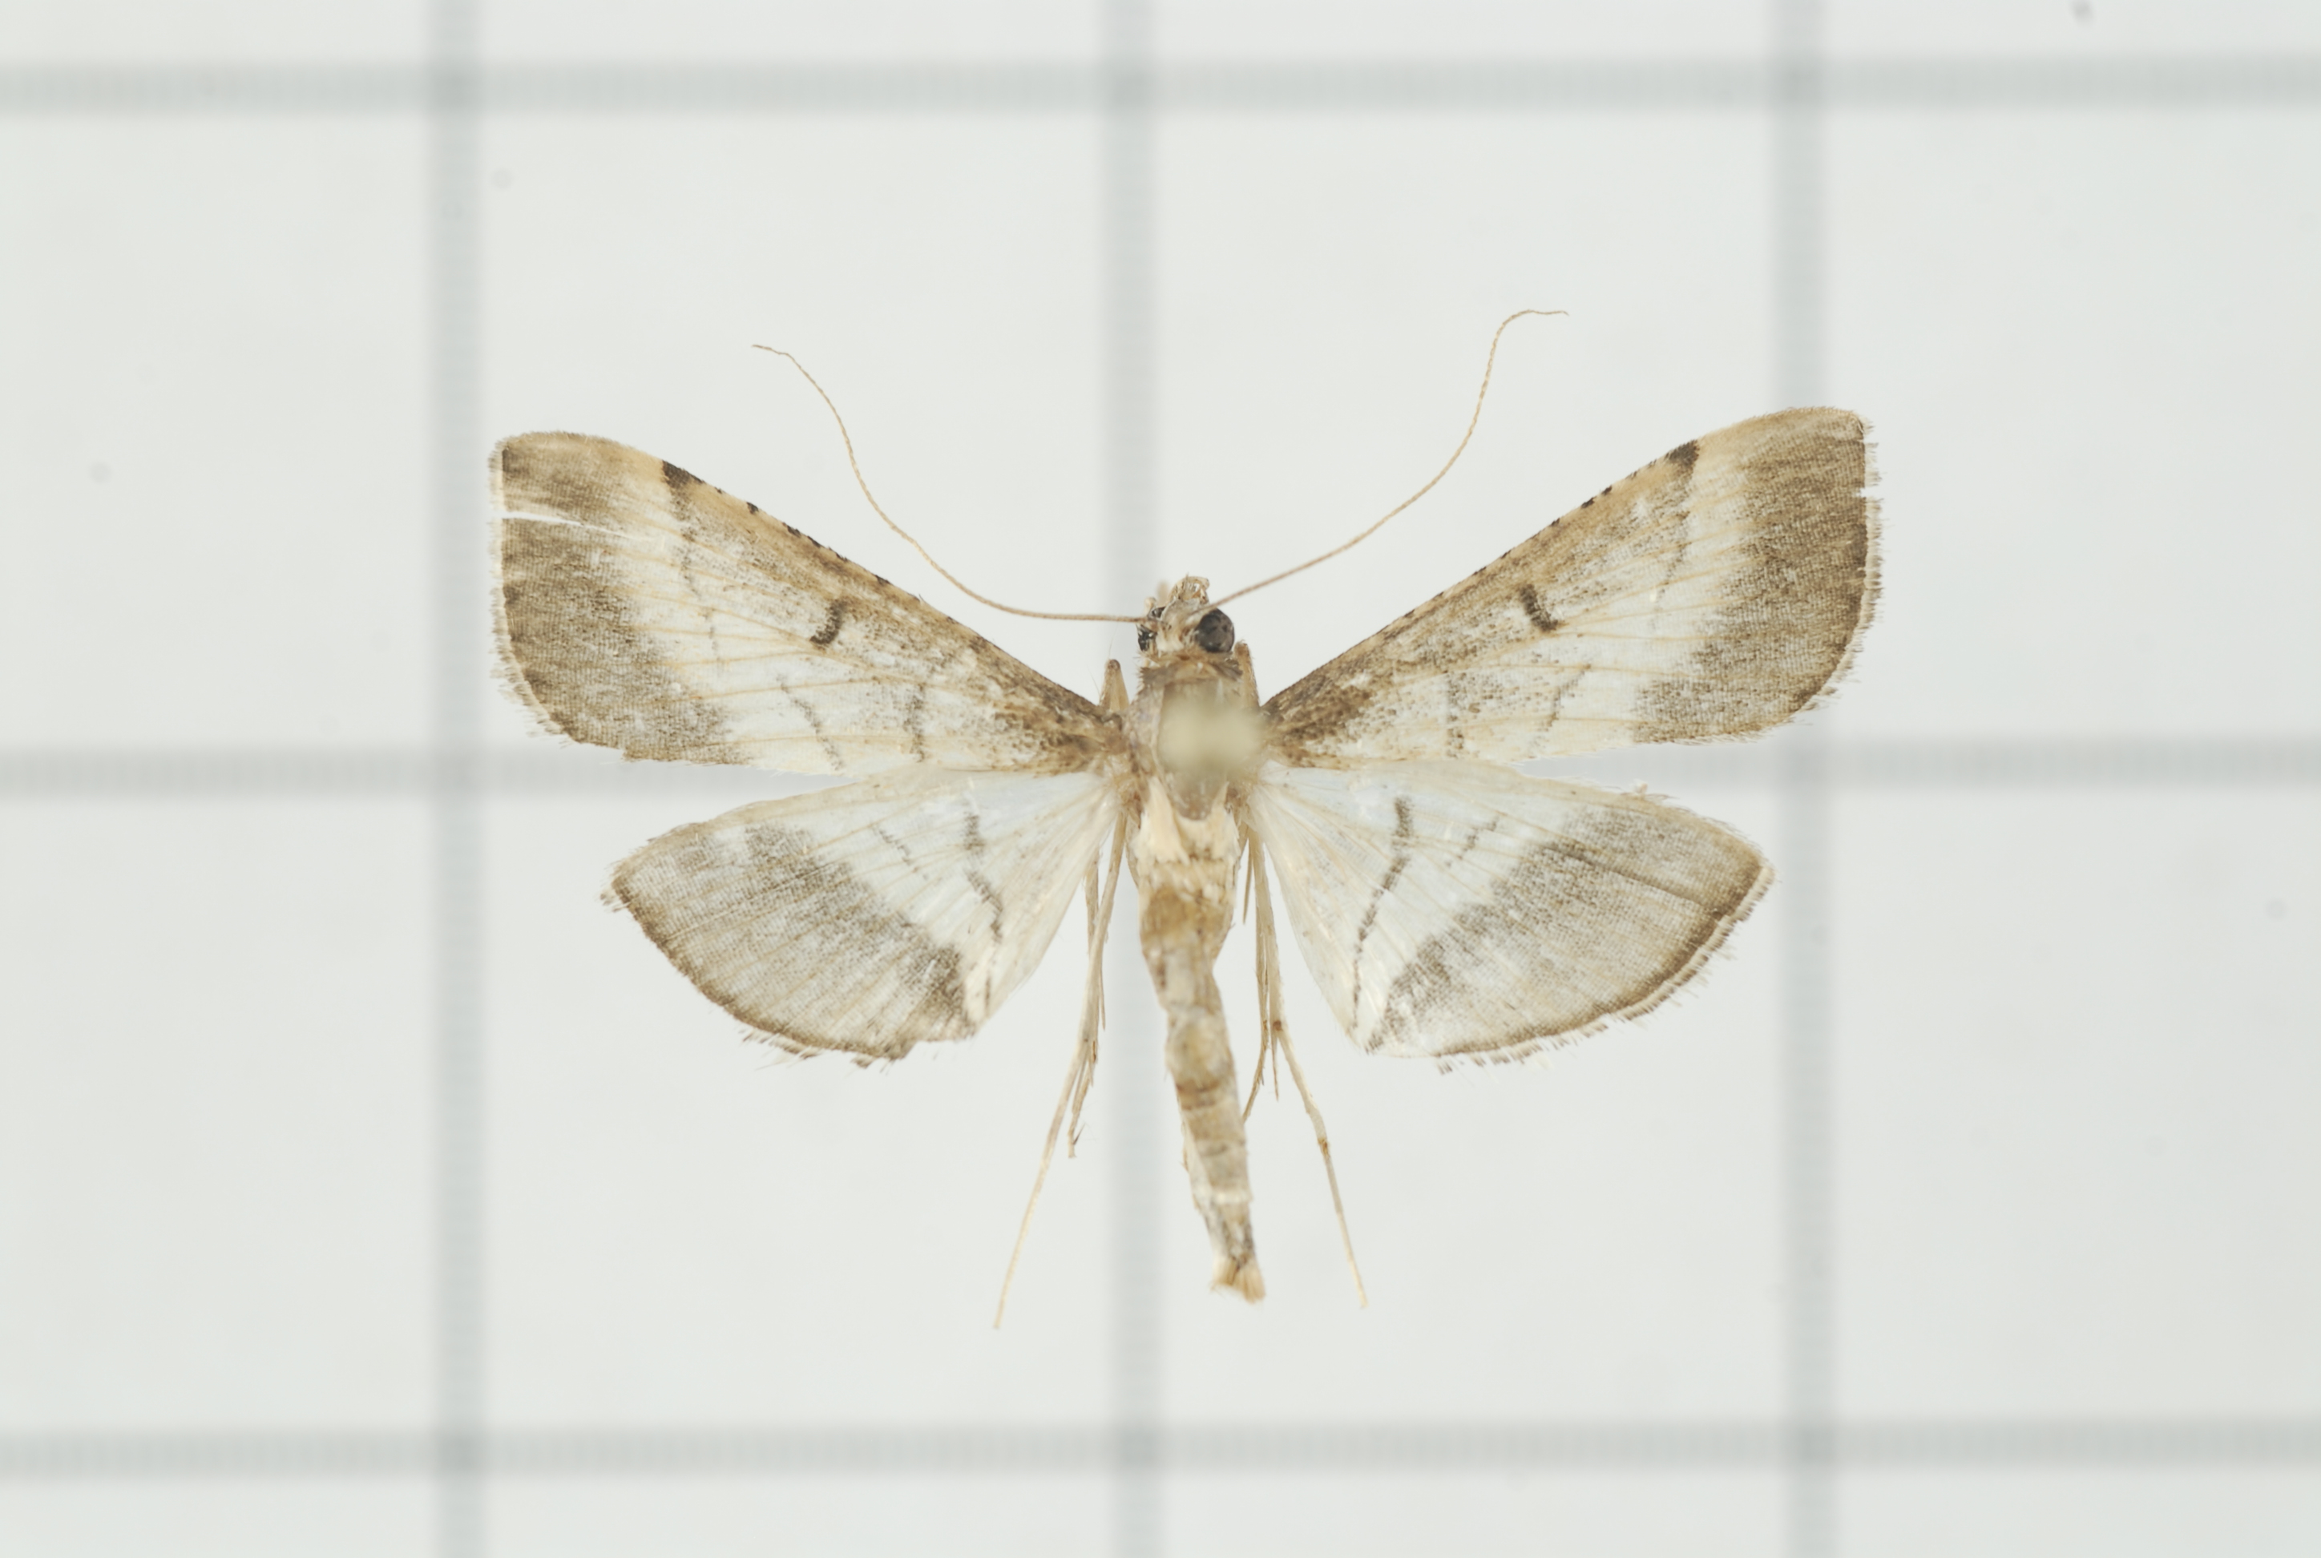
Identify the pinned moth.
Cnaphalocrocis pilosa
